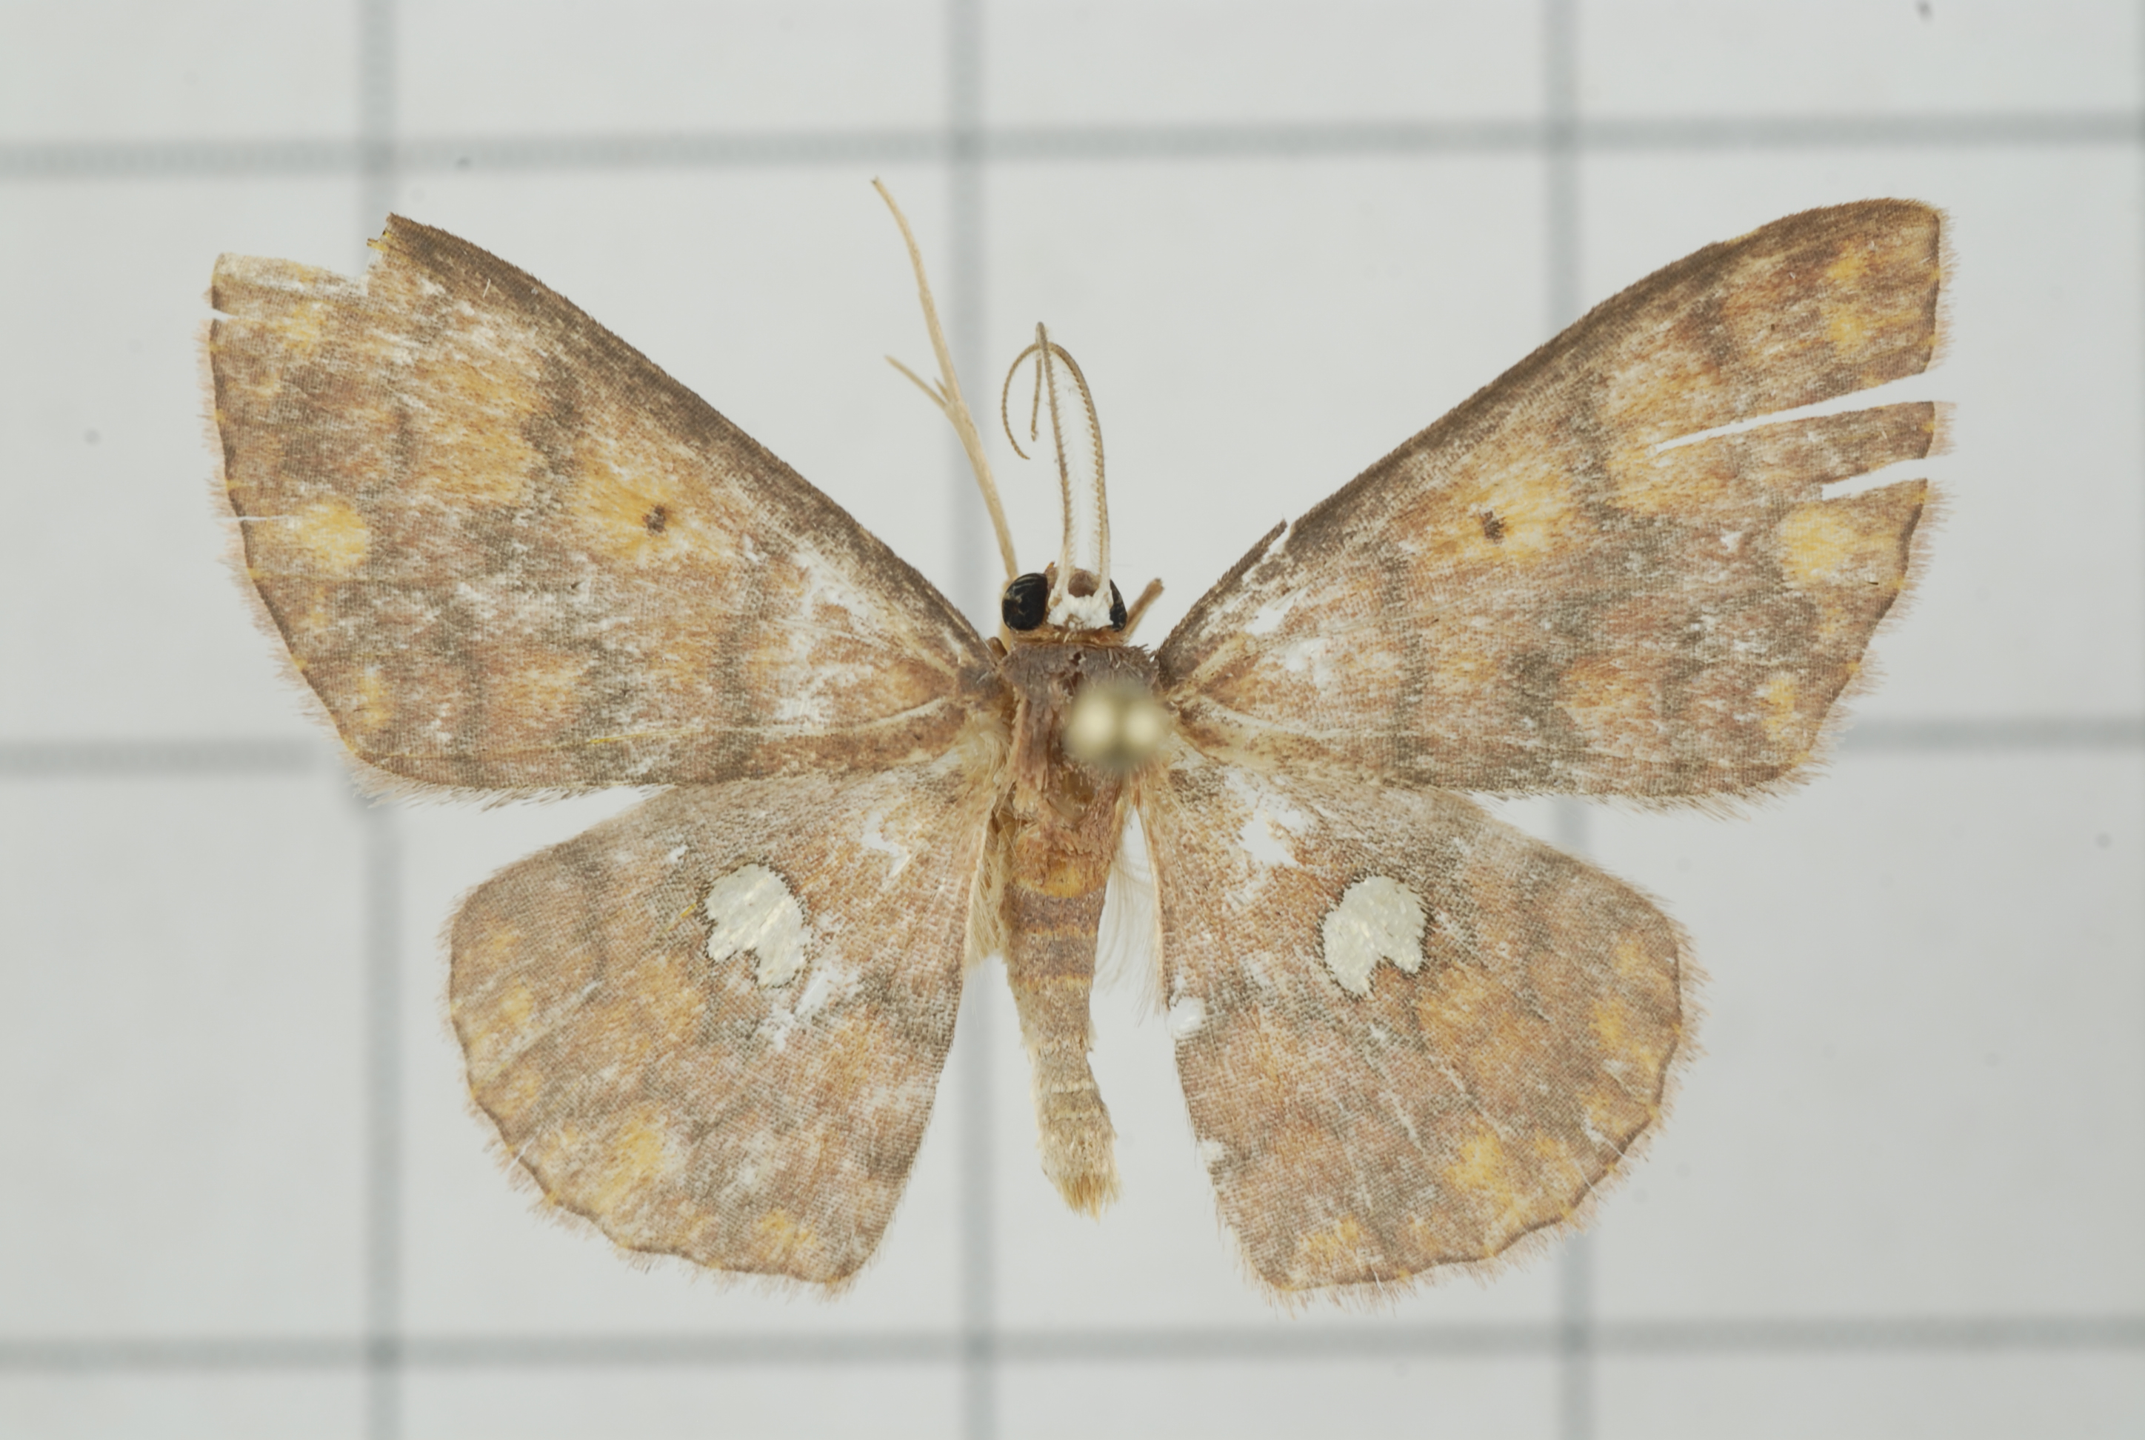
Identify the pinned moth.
Discoglypha locupletata
